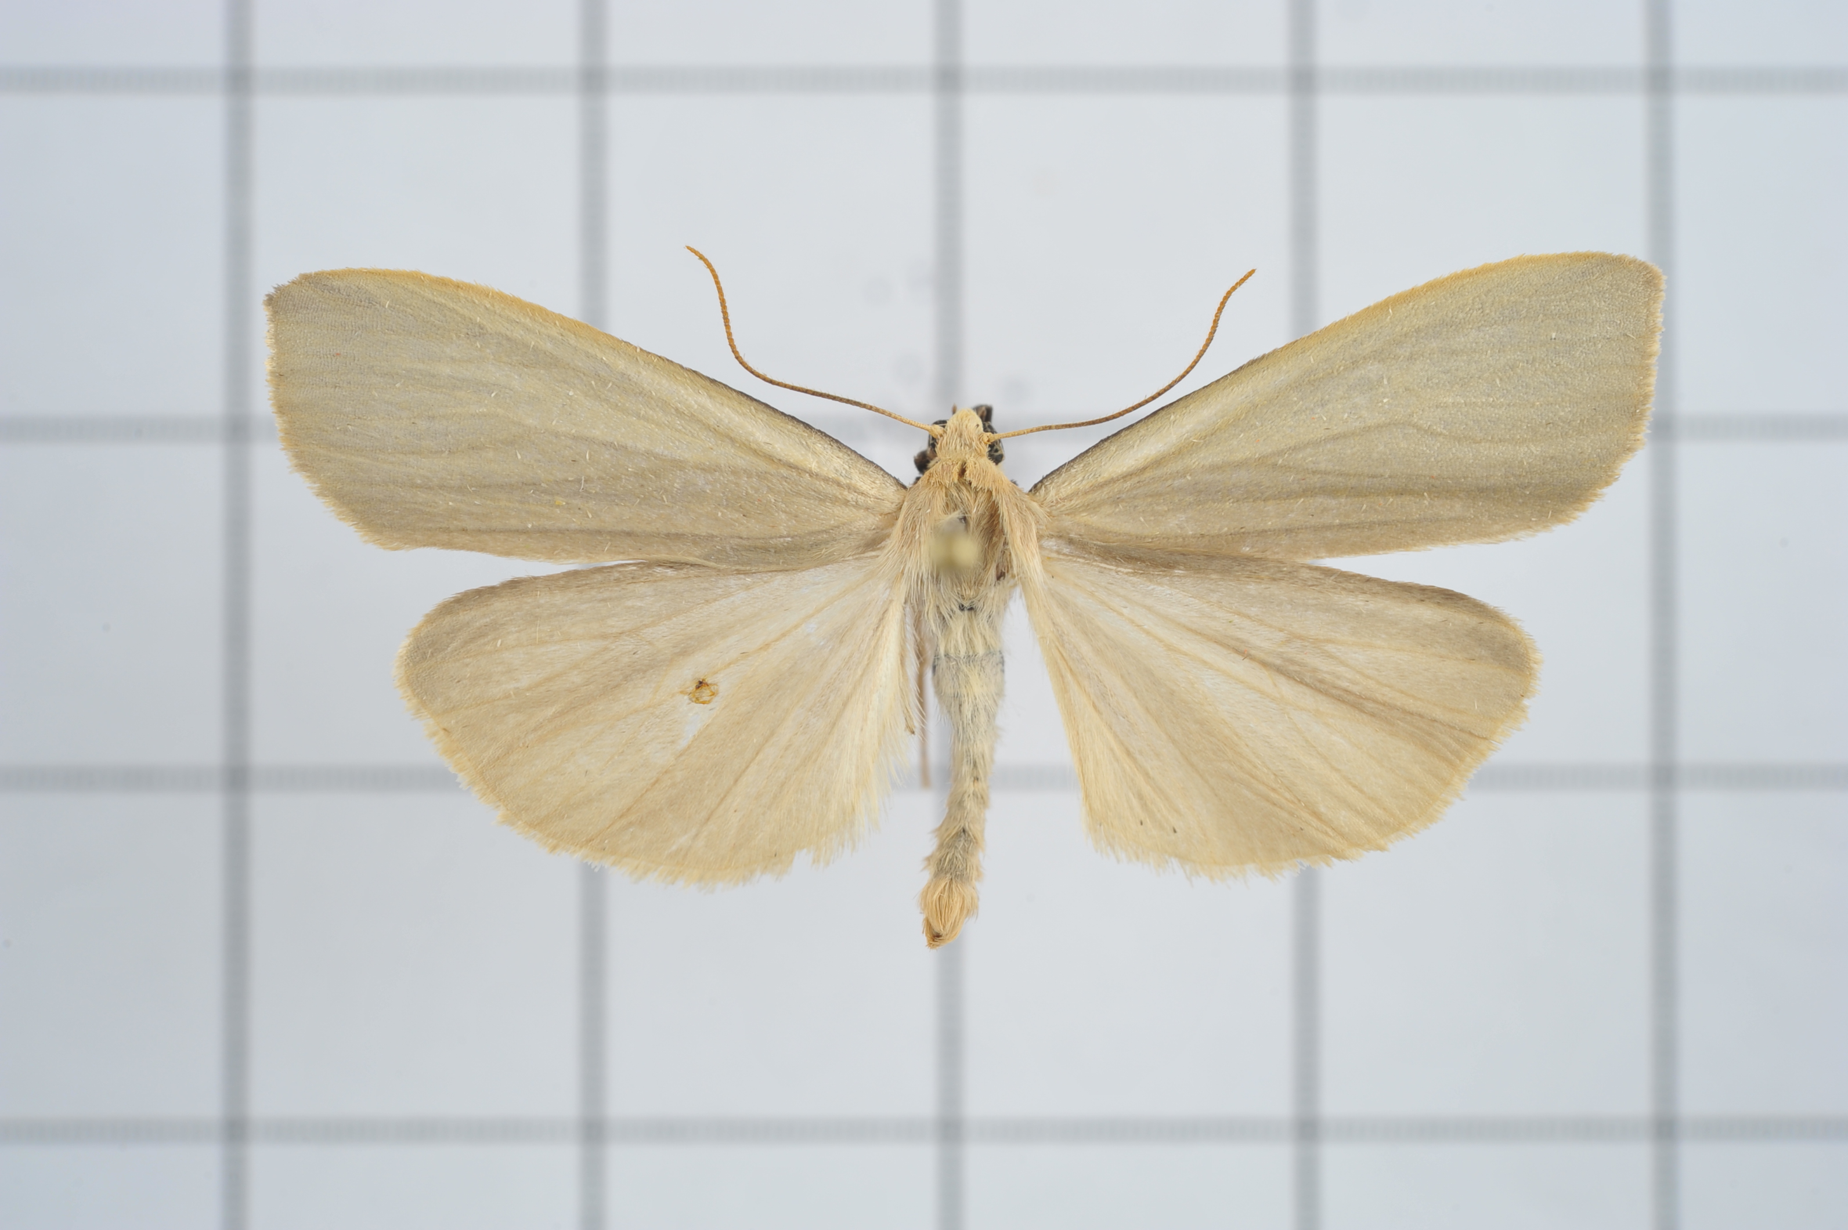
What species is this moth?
Ghoria tecta
